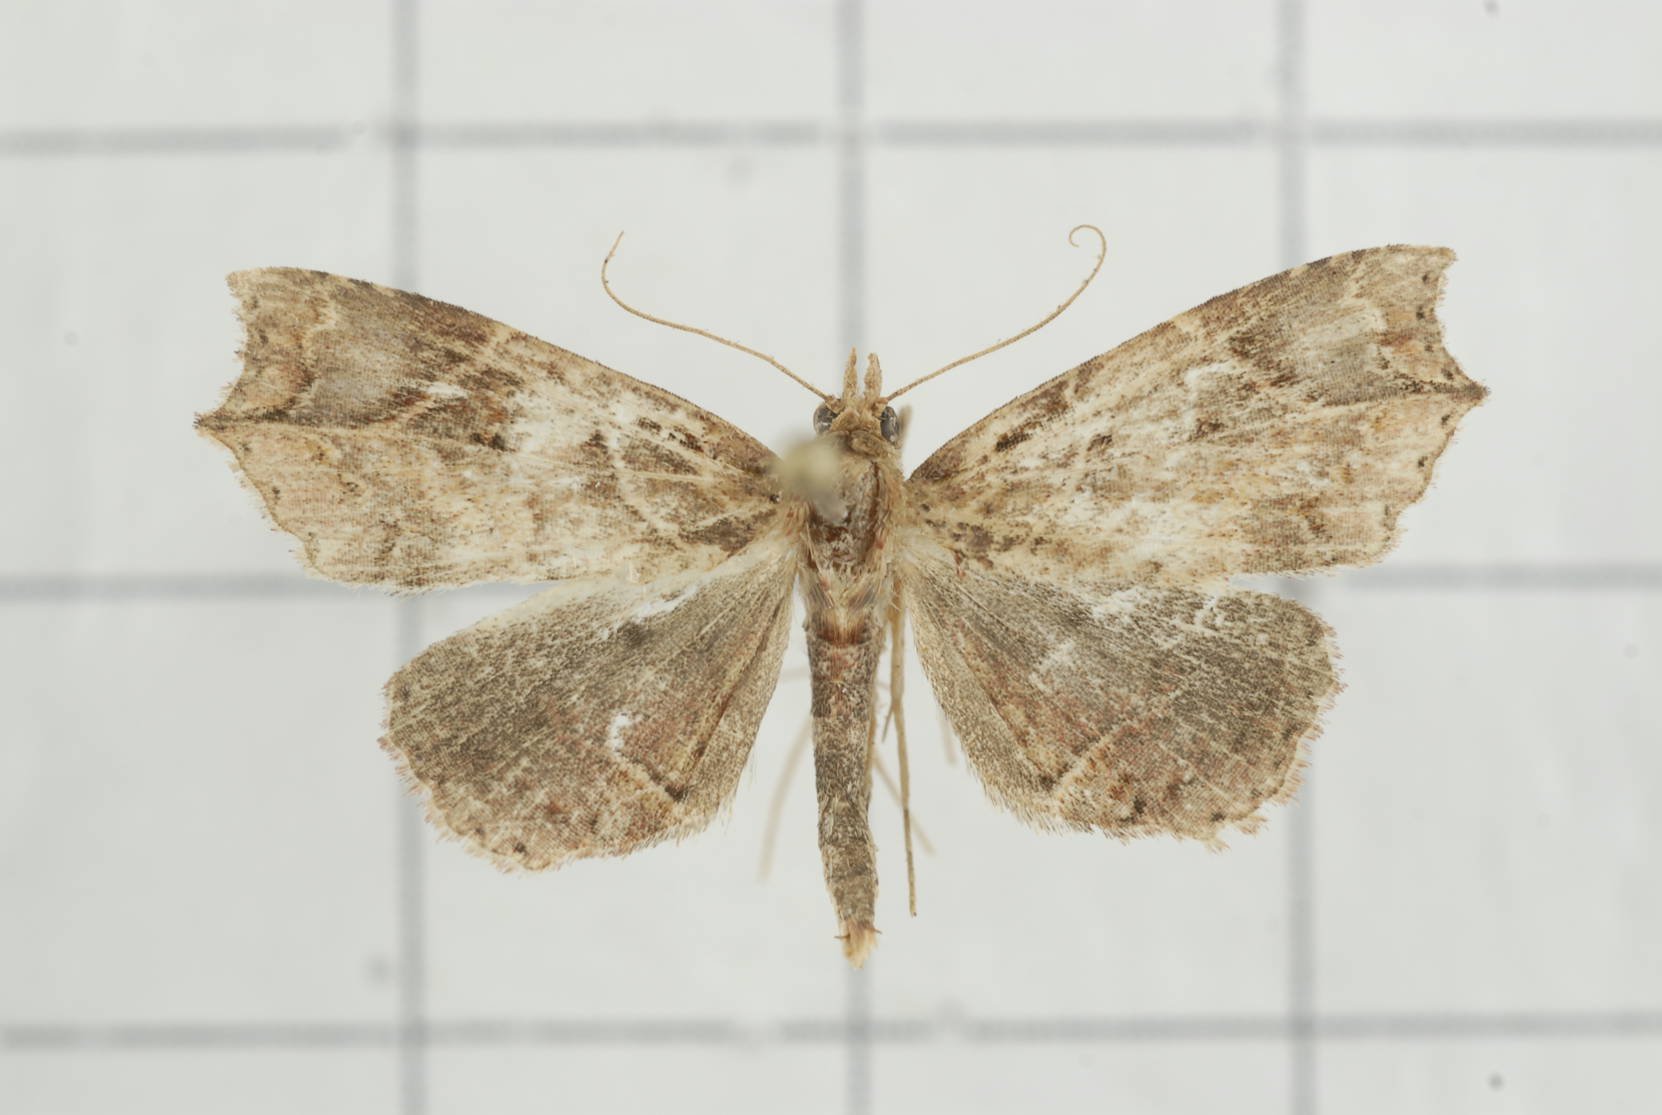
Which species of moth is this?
Parolulis renalis
